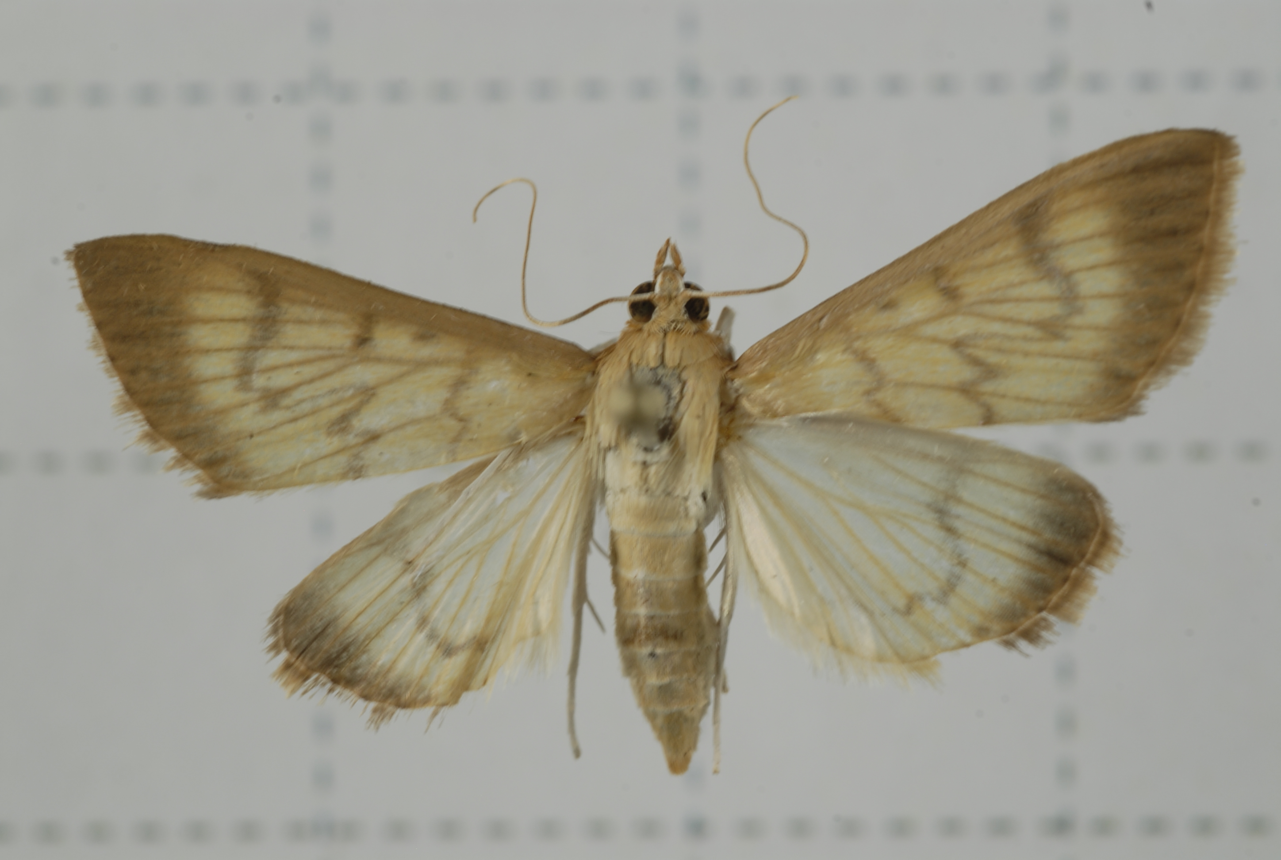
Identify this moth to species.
Crypsiptya coclesalis
